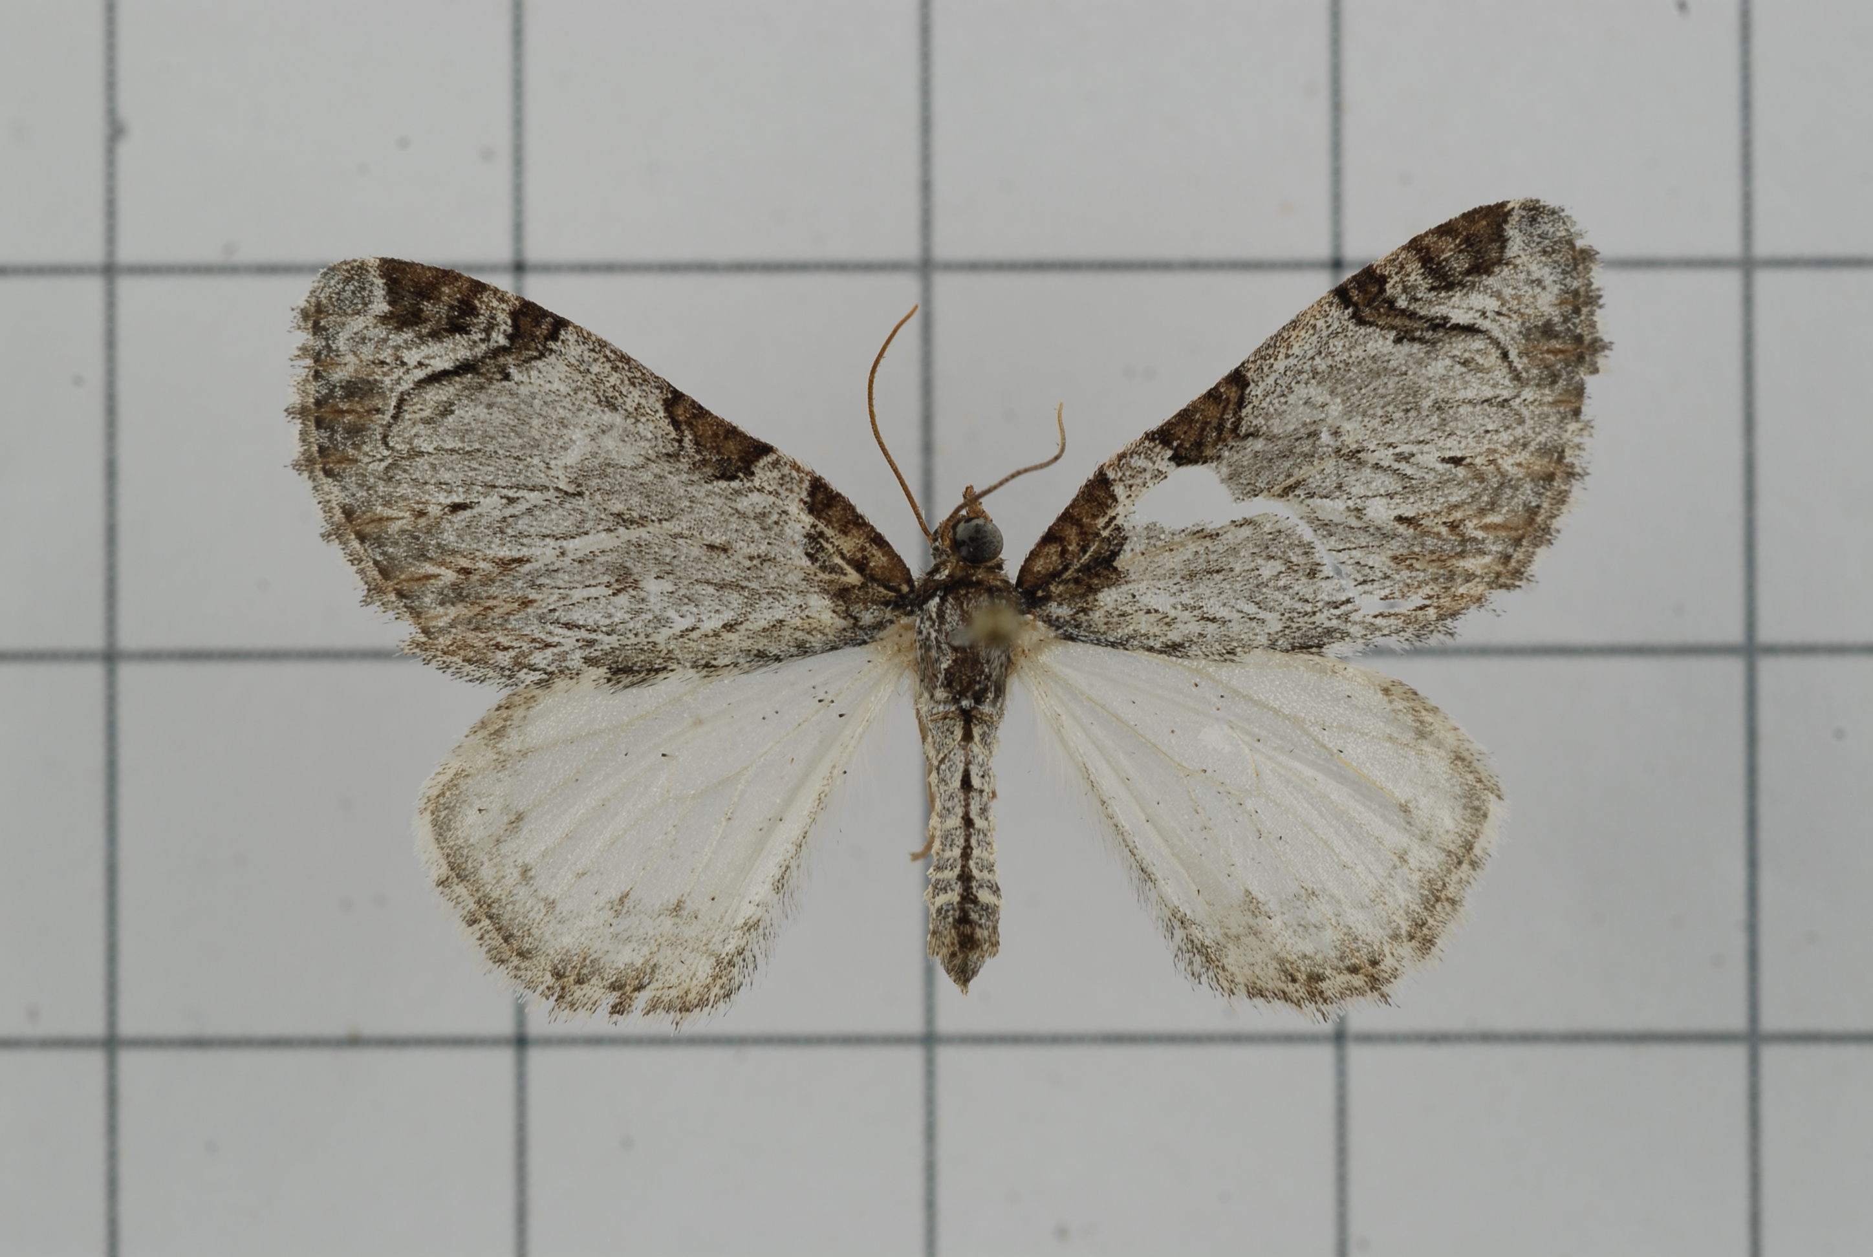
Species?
Anticlea canaliculata
